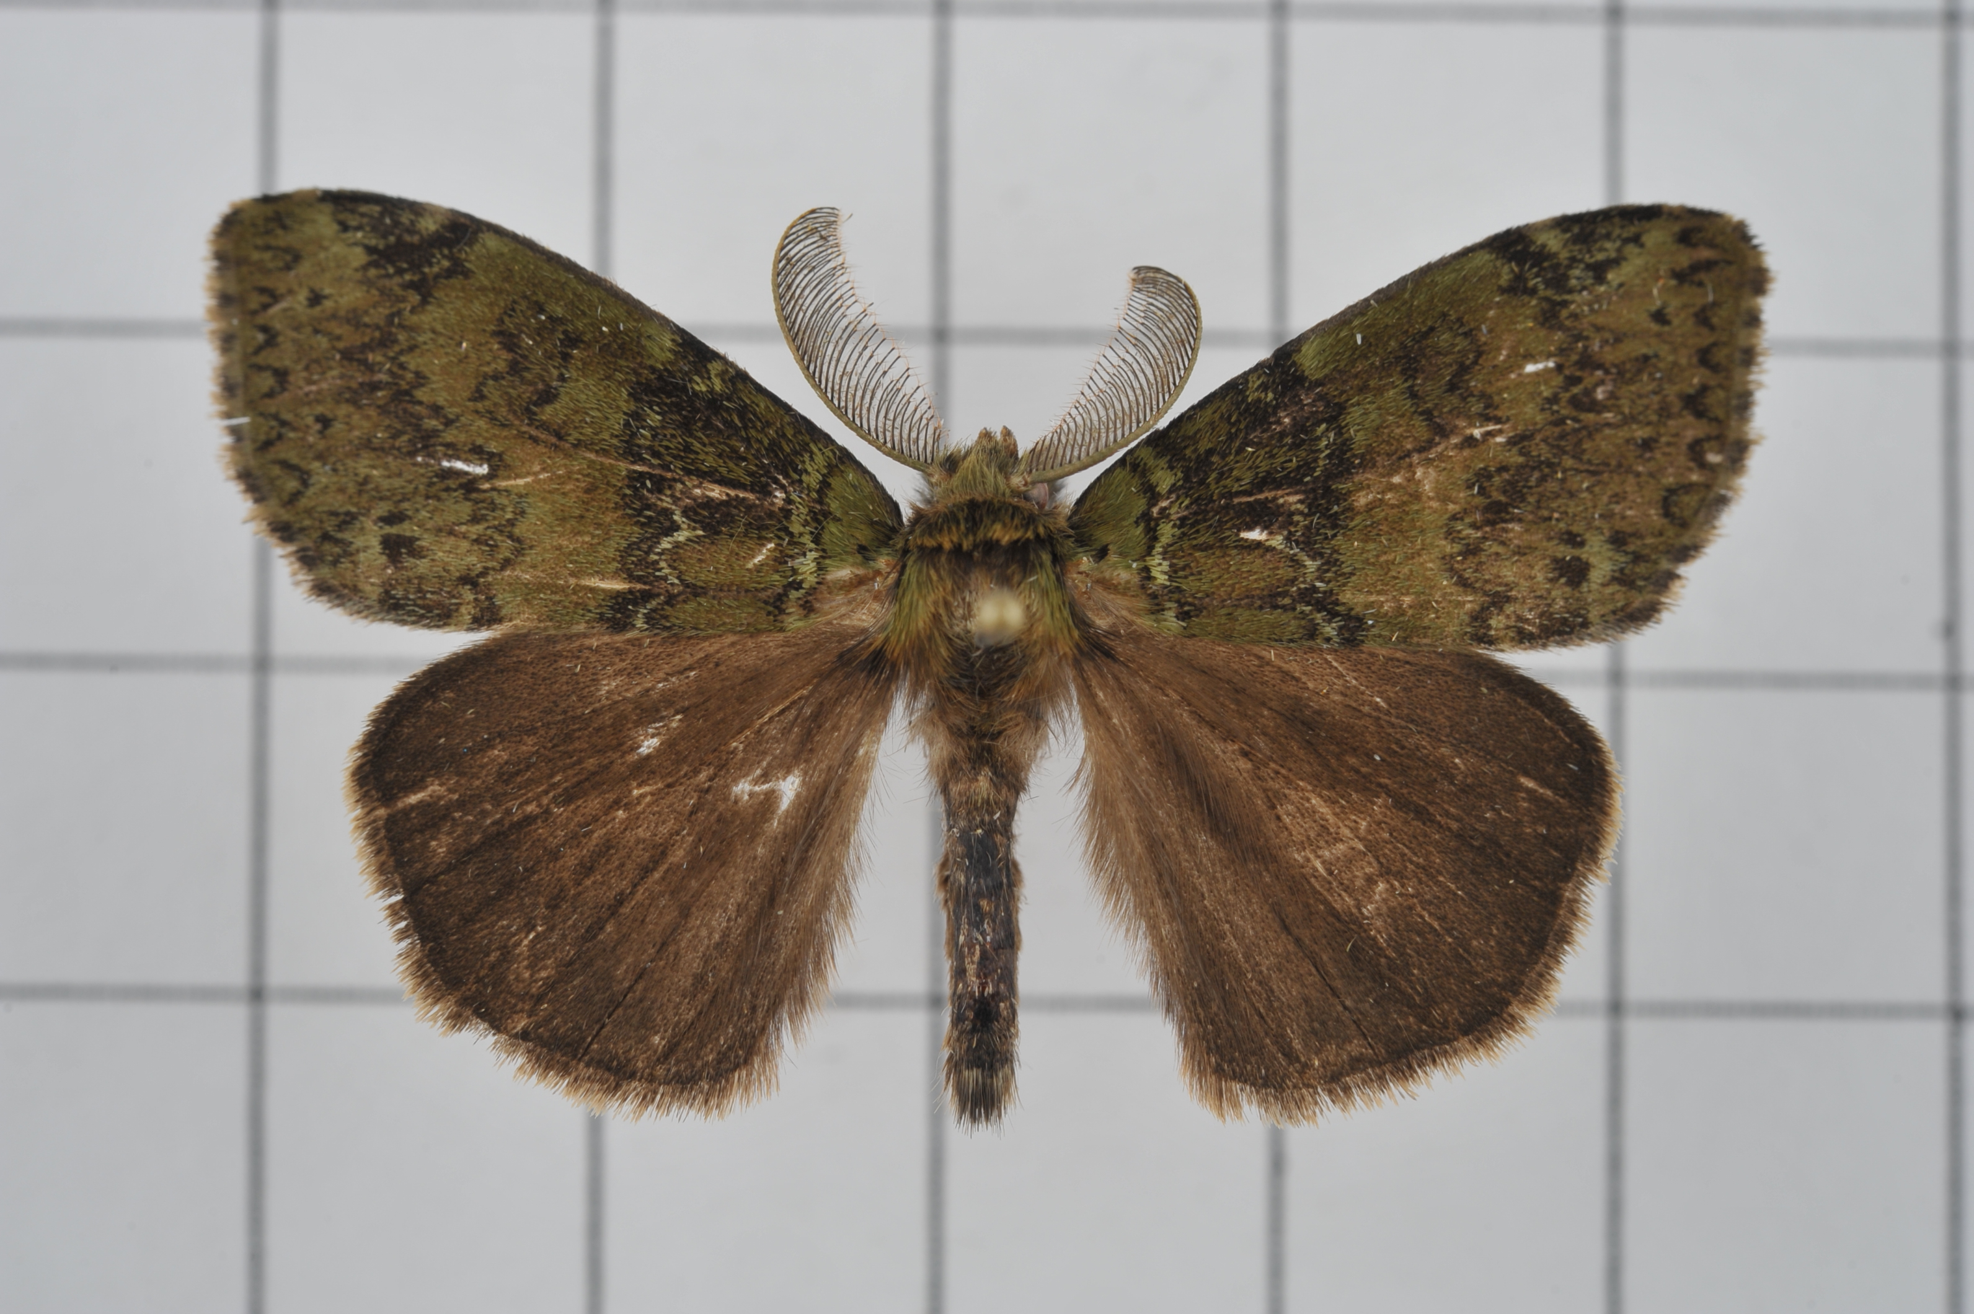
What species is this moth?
Ilema olivacea
